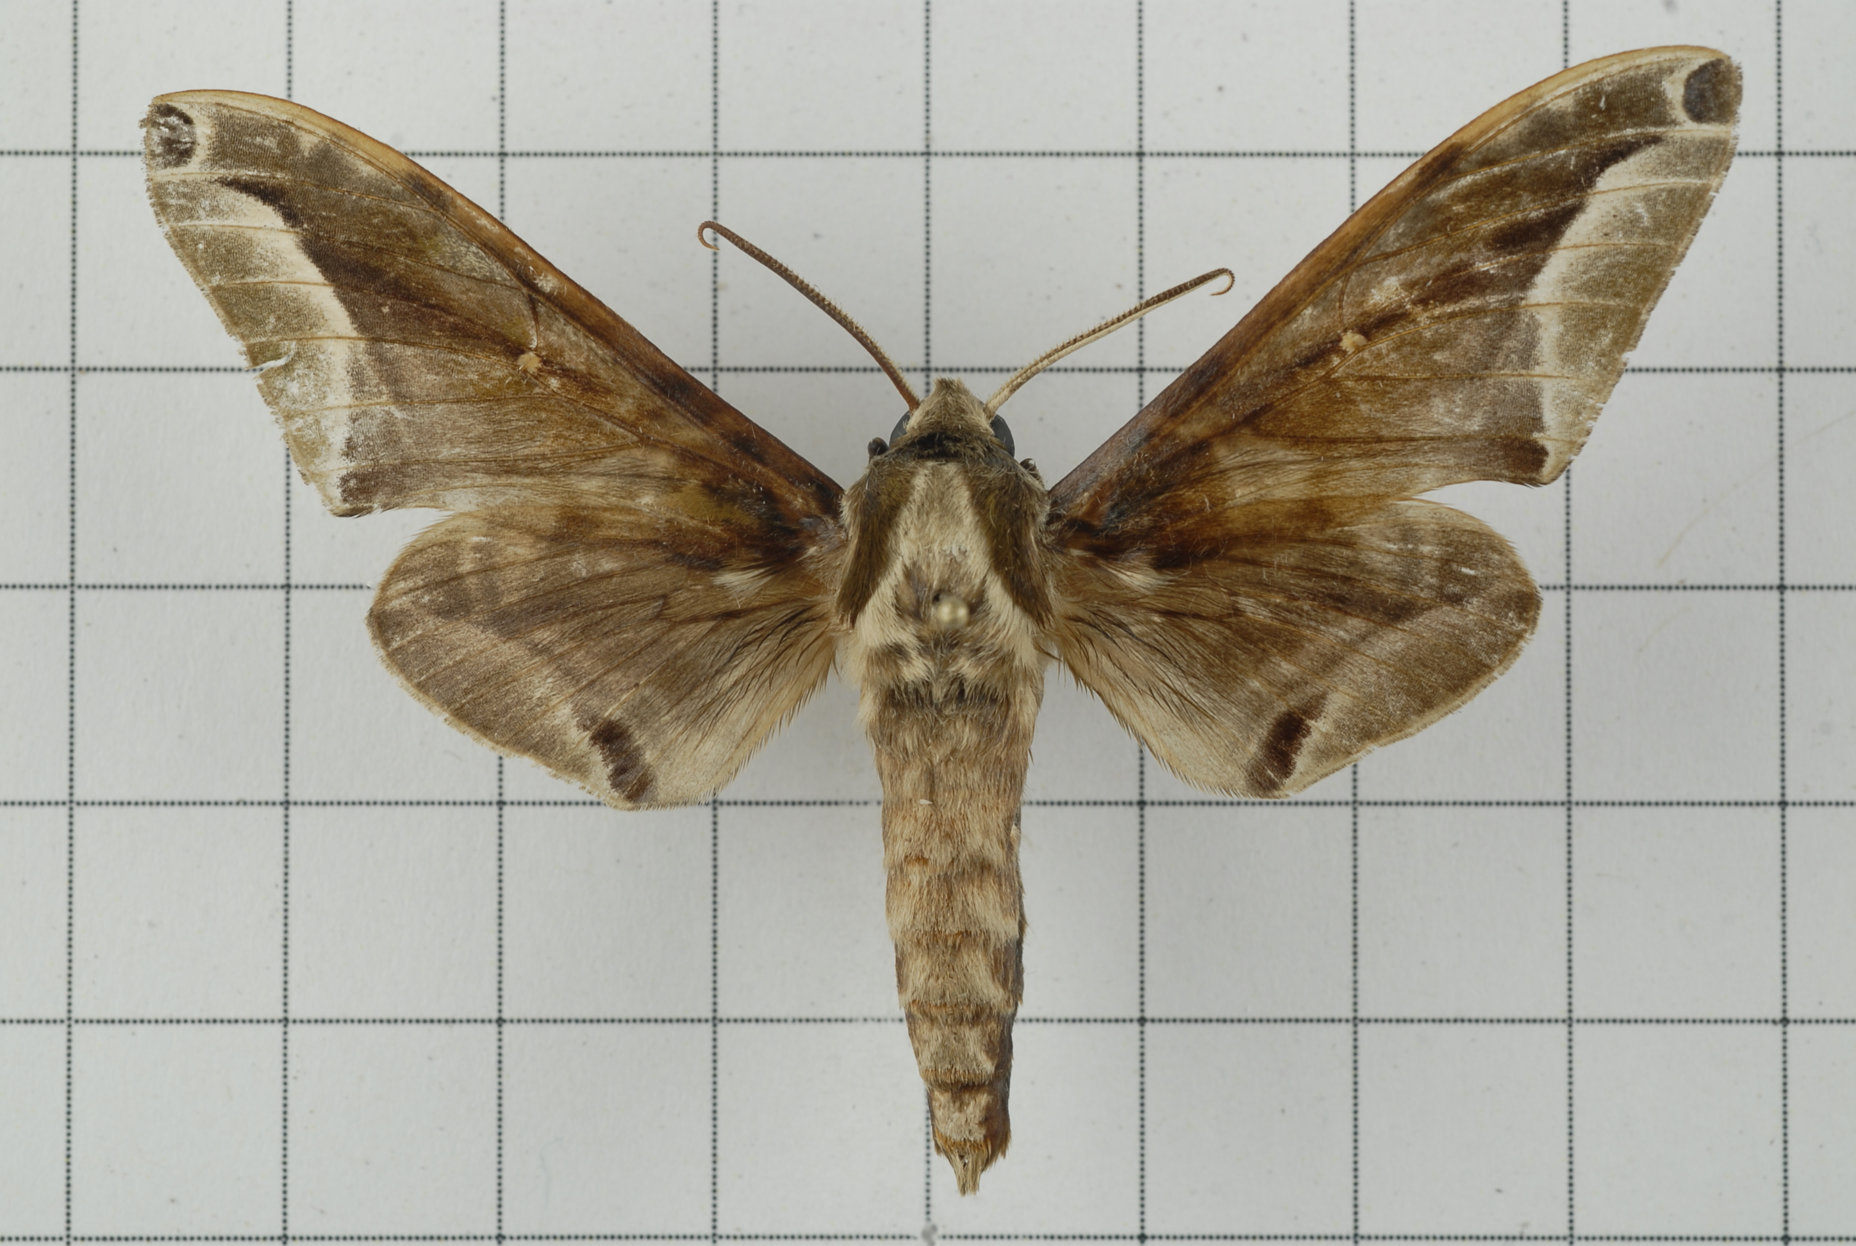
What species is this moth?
Parum colligata
